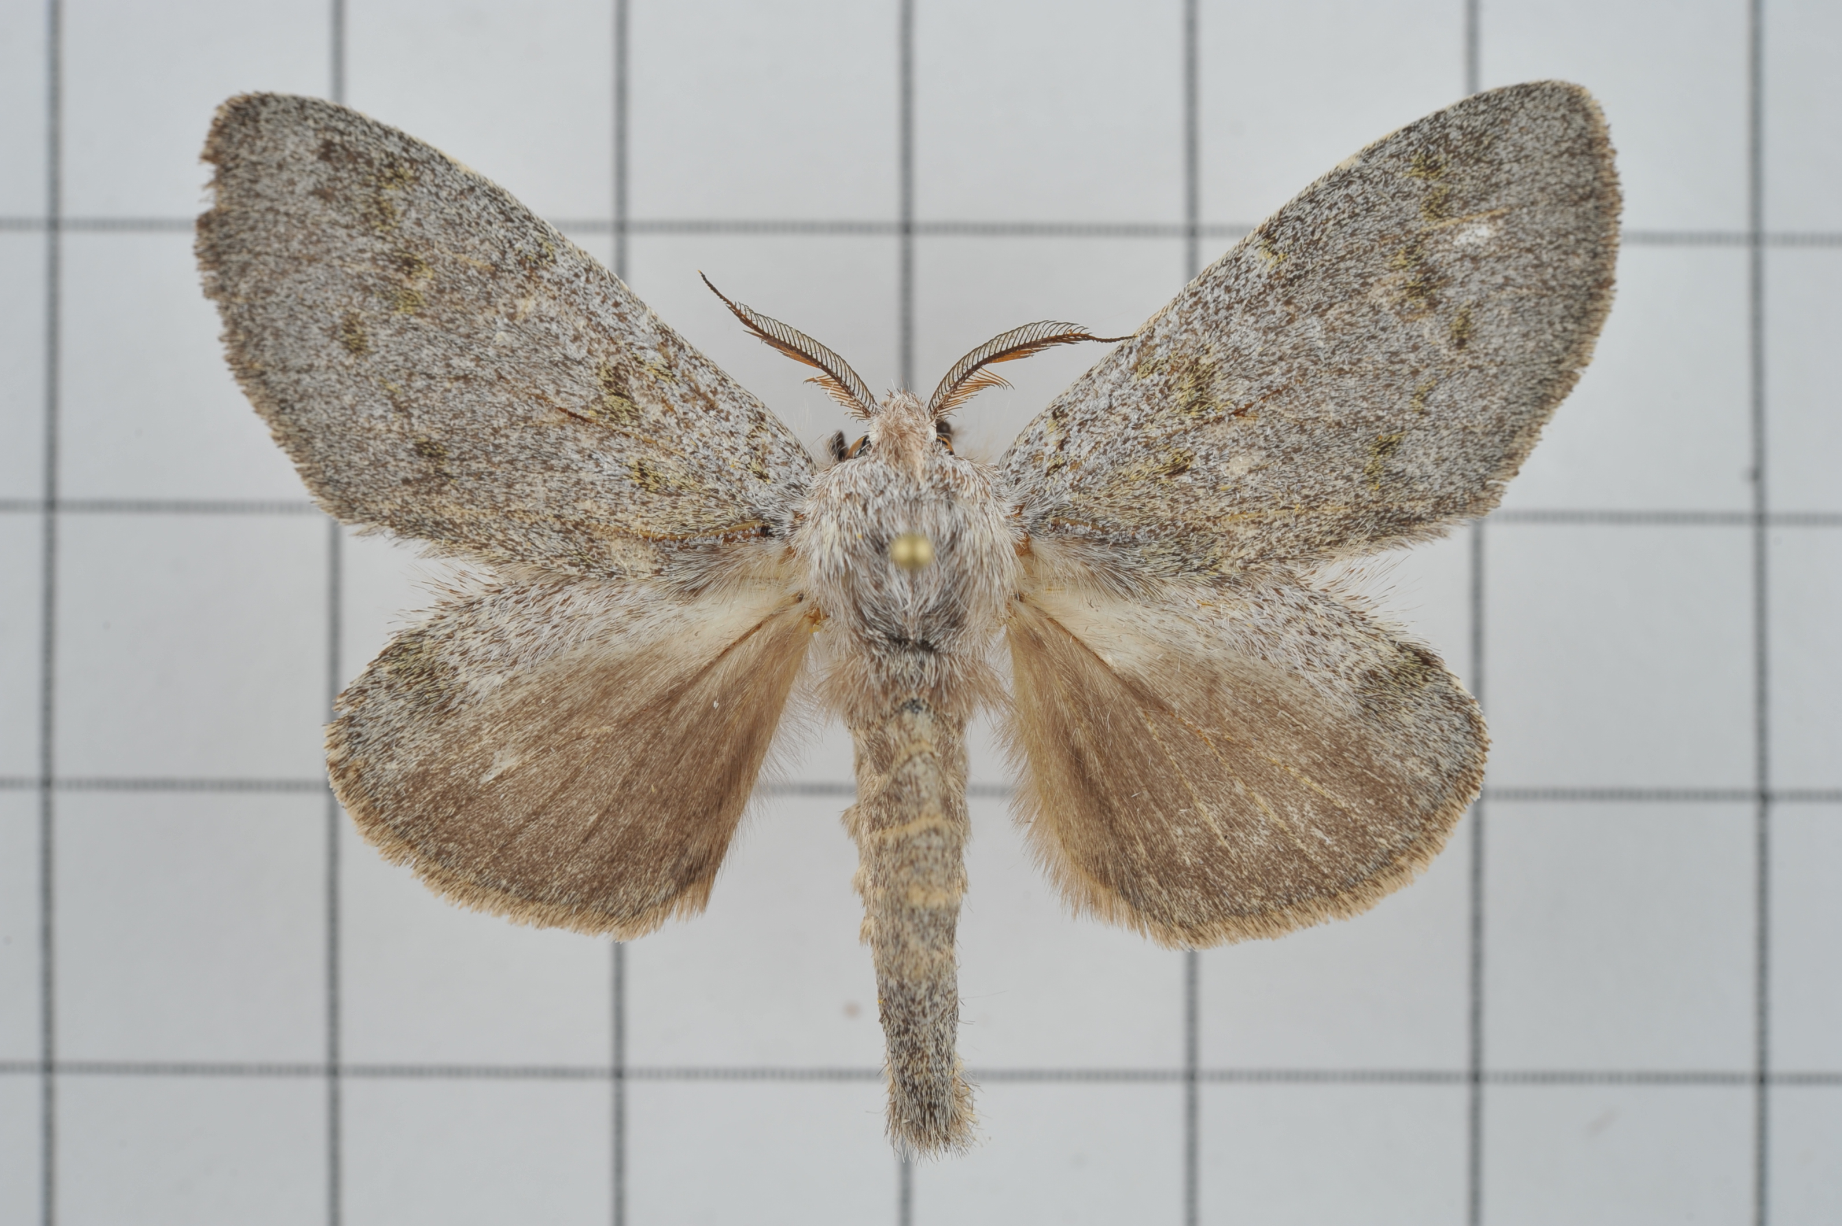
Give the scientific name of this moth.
Syntypistis subgeneris subgeneris
